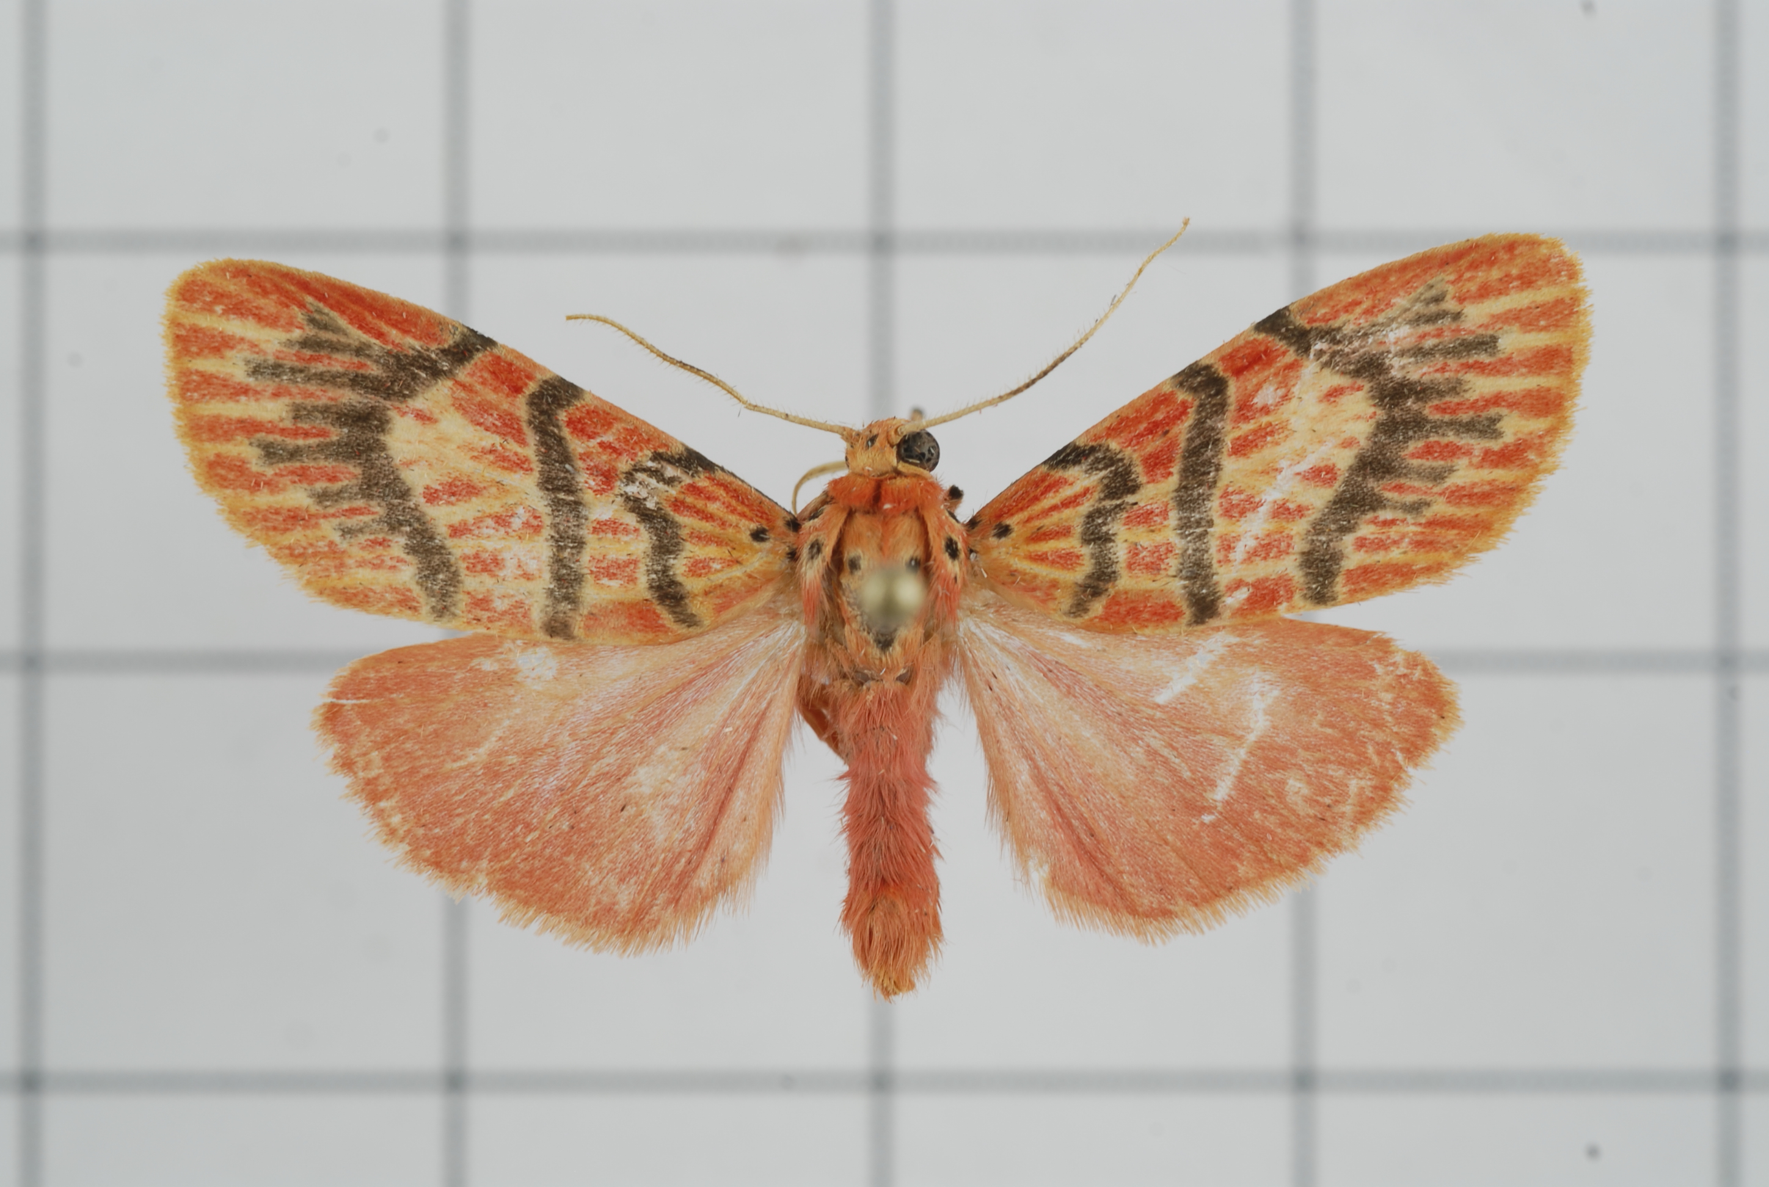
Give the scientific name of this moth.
Barsine sauteri
